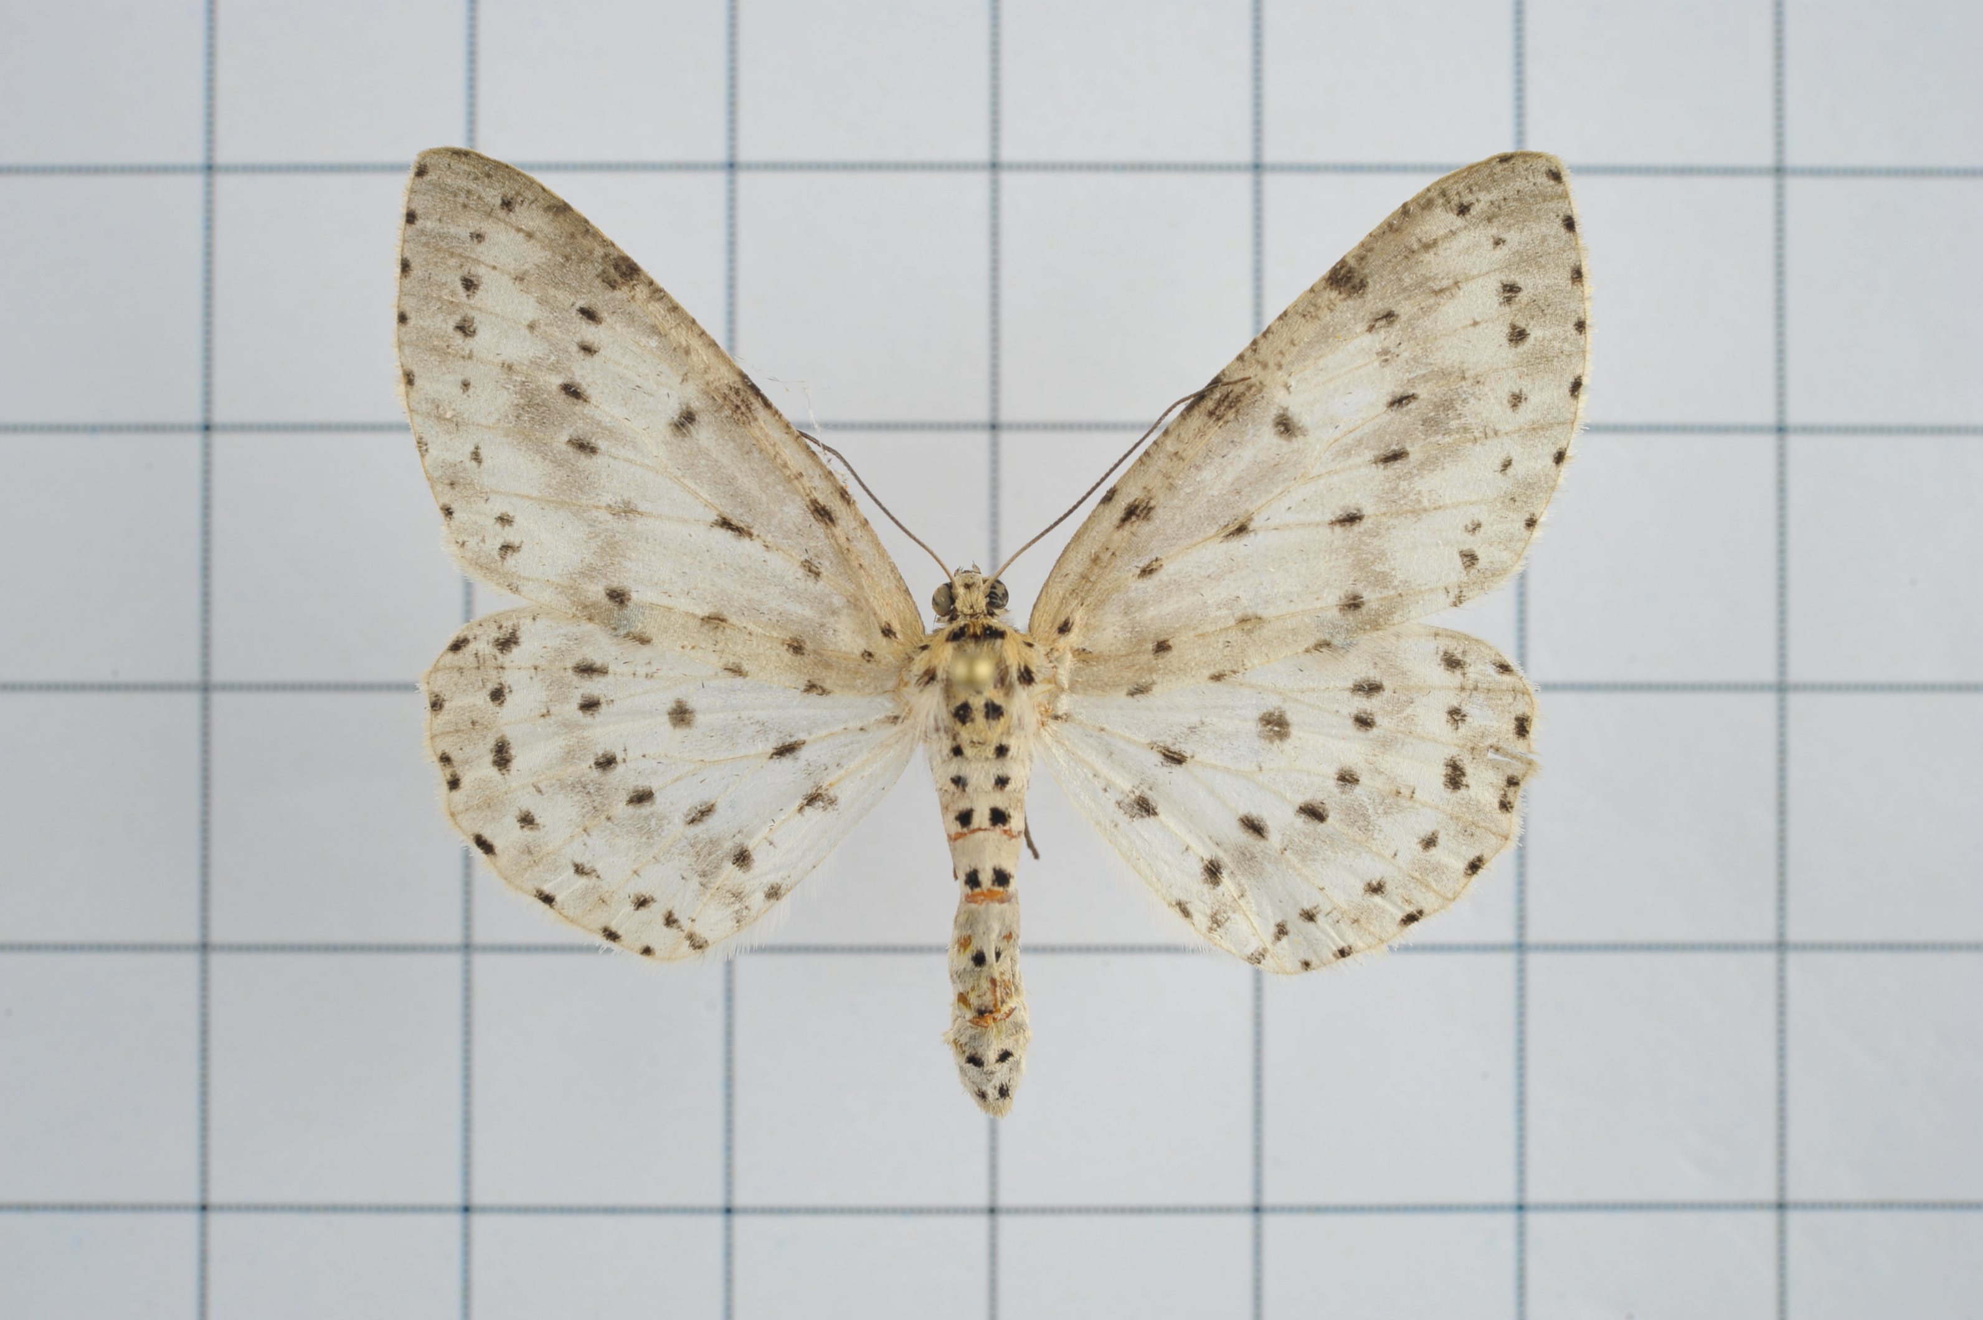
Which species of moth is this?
Percnia suffusa
